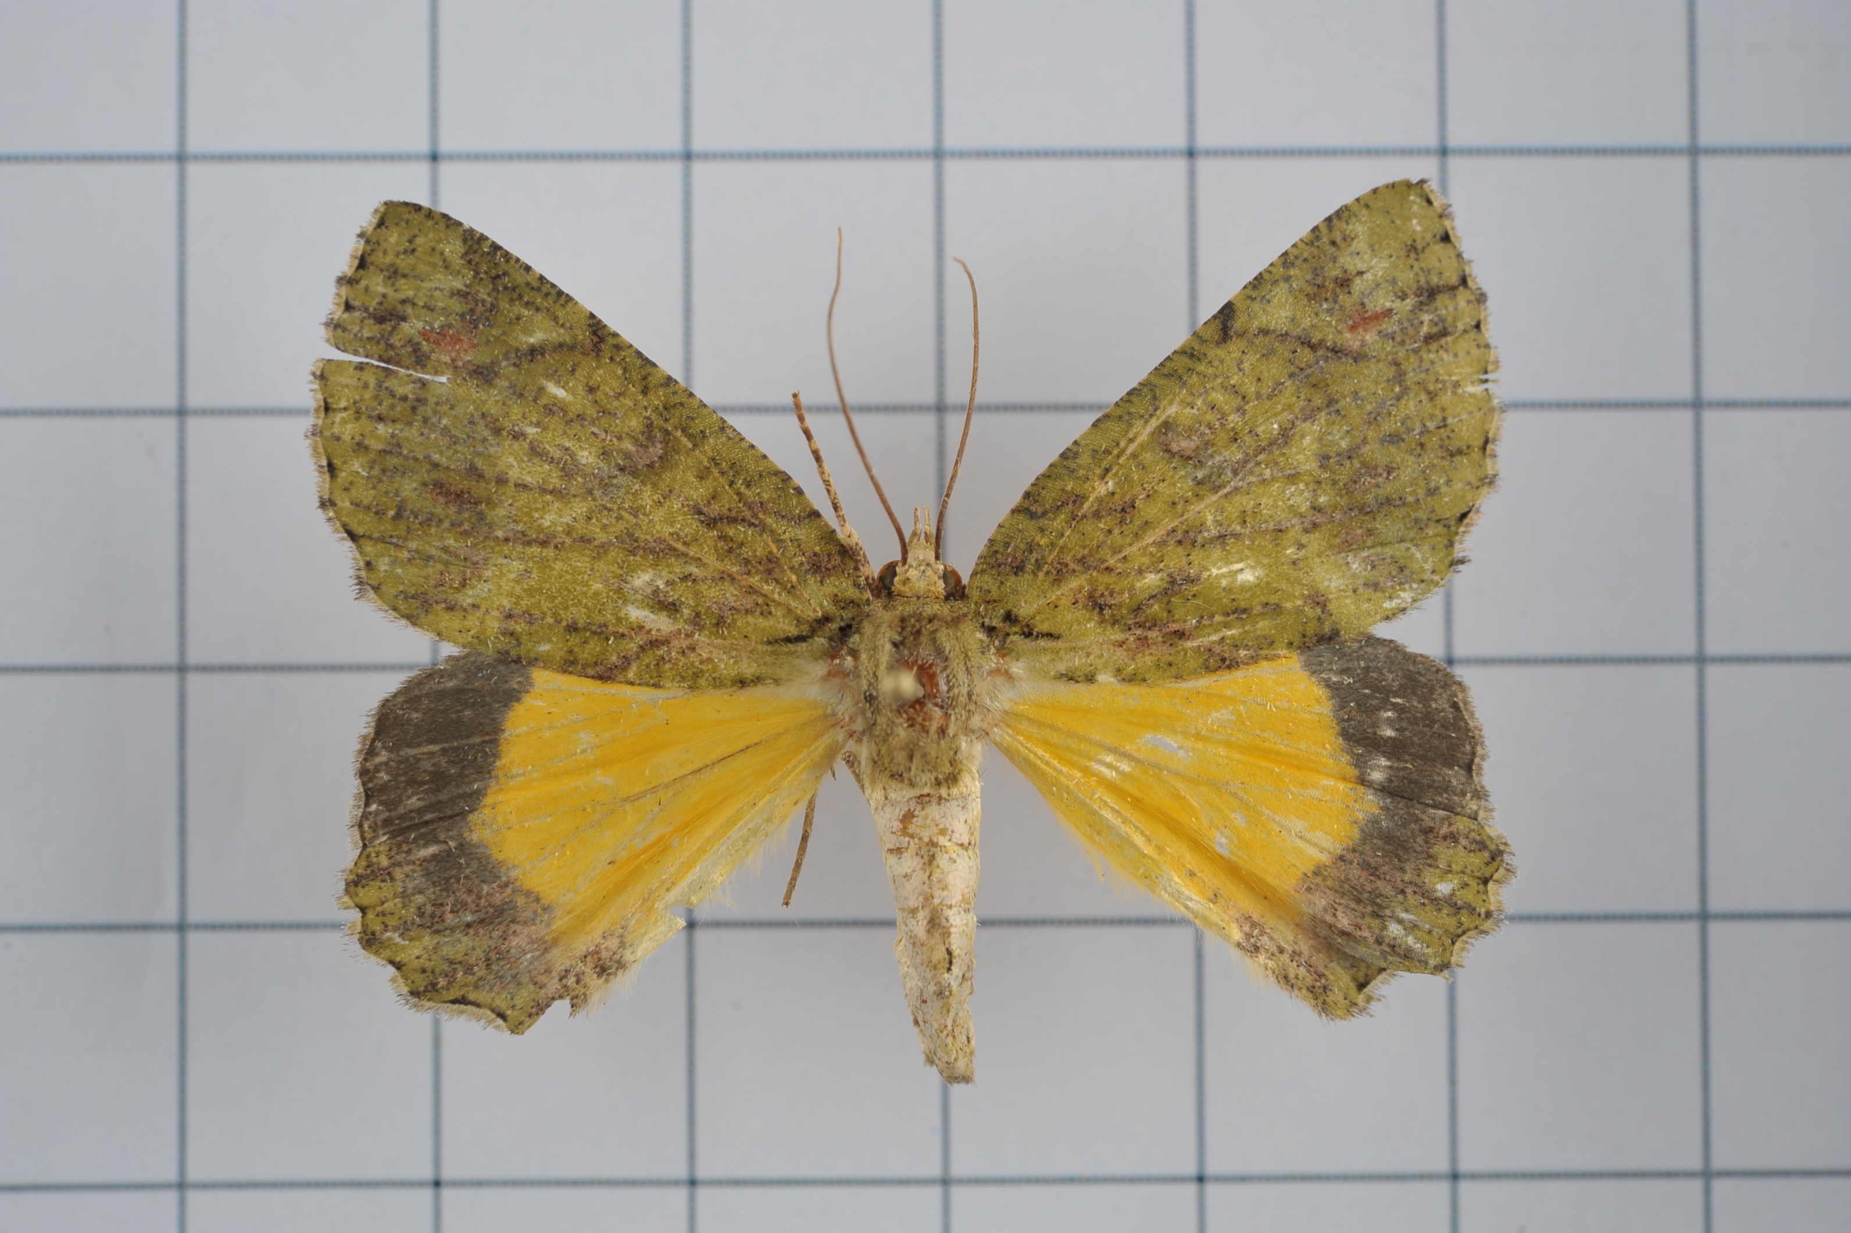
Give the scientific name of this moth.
Dindica polyphaenaria
